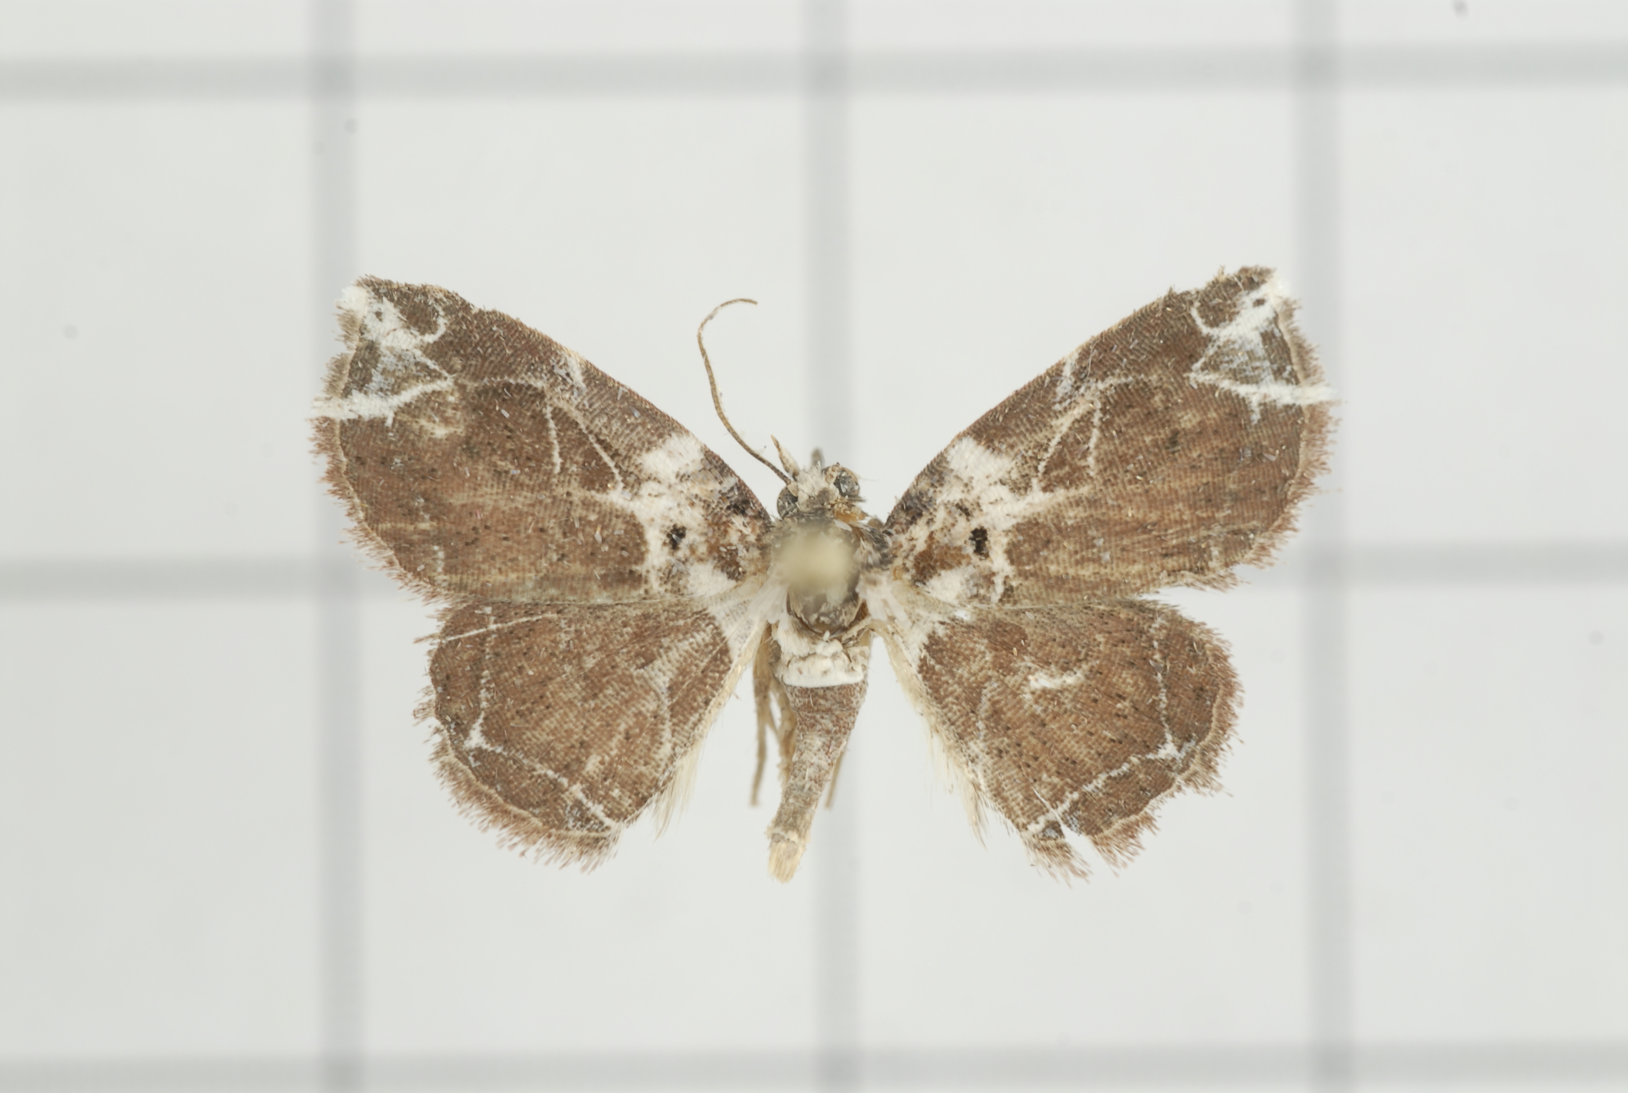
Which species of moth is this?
Cruxoruza decorata
